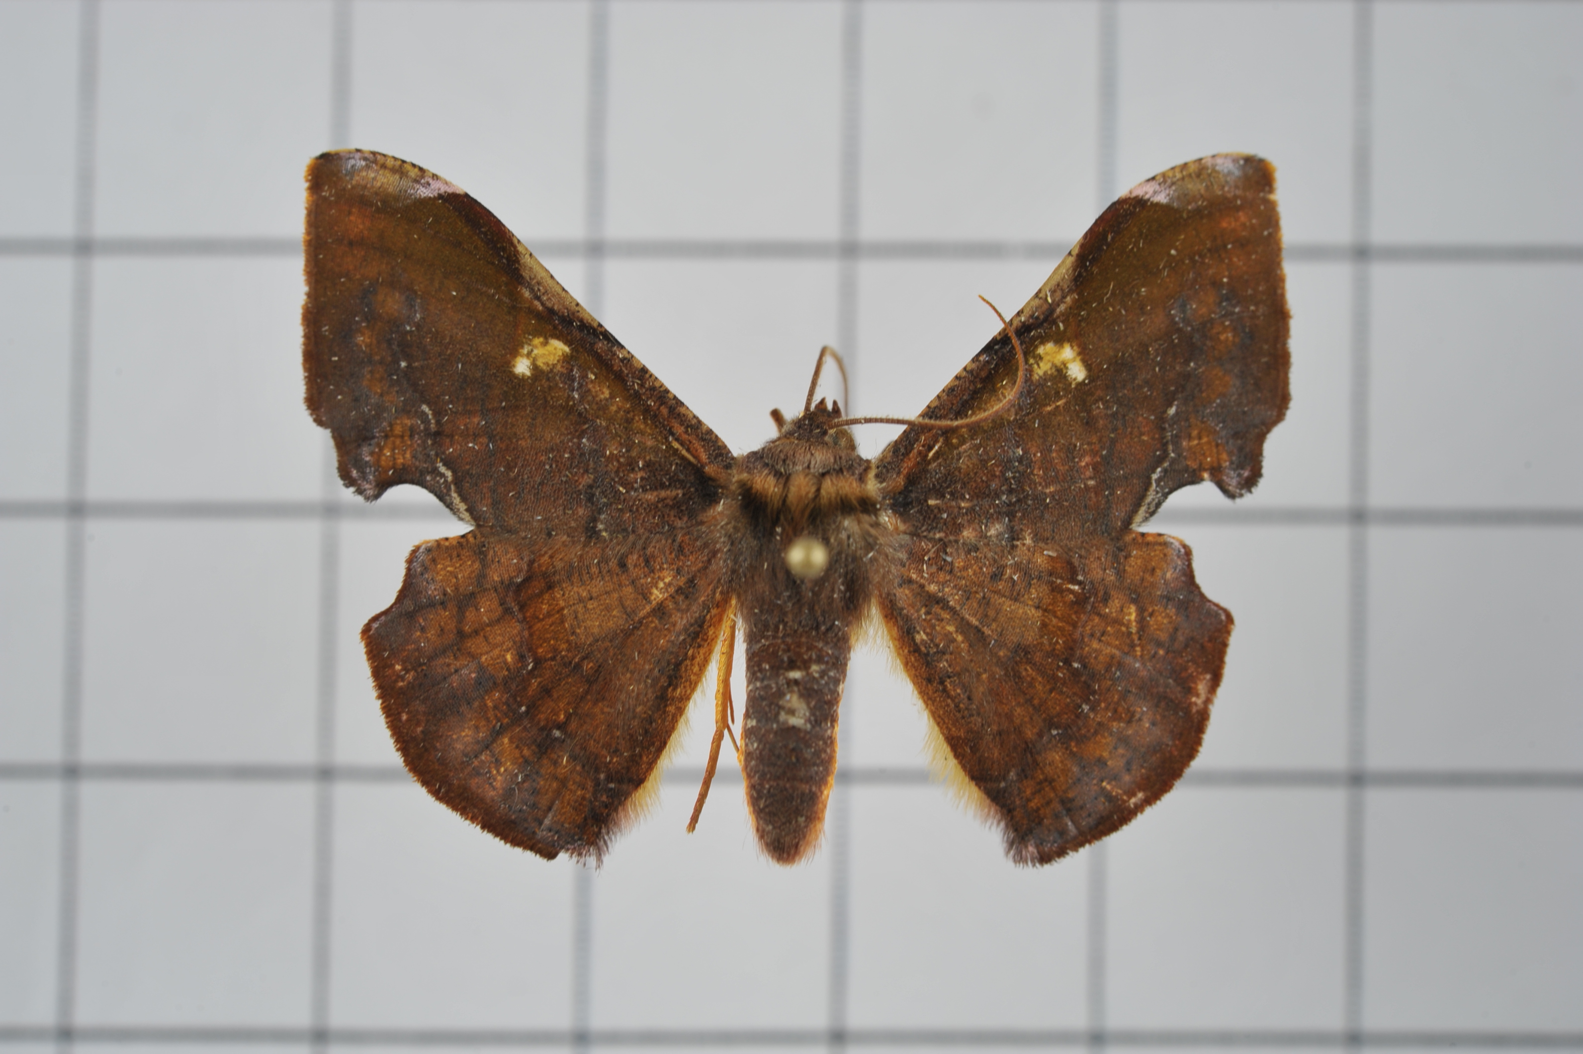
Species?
Fascellina chromataria
